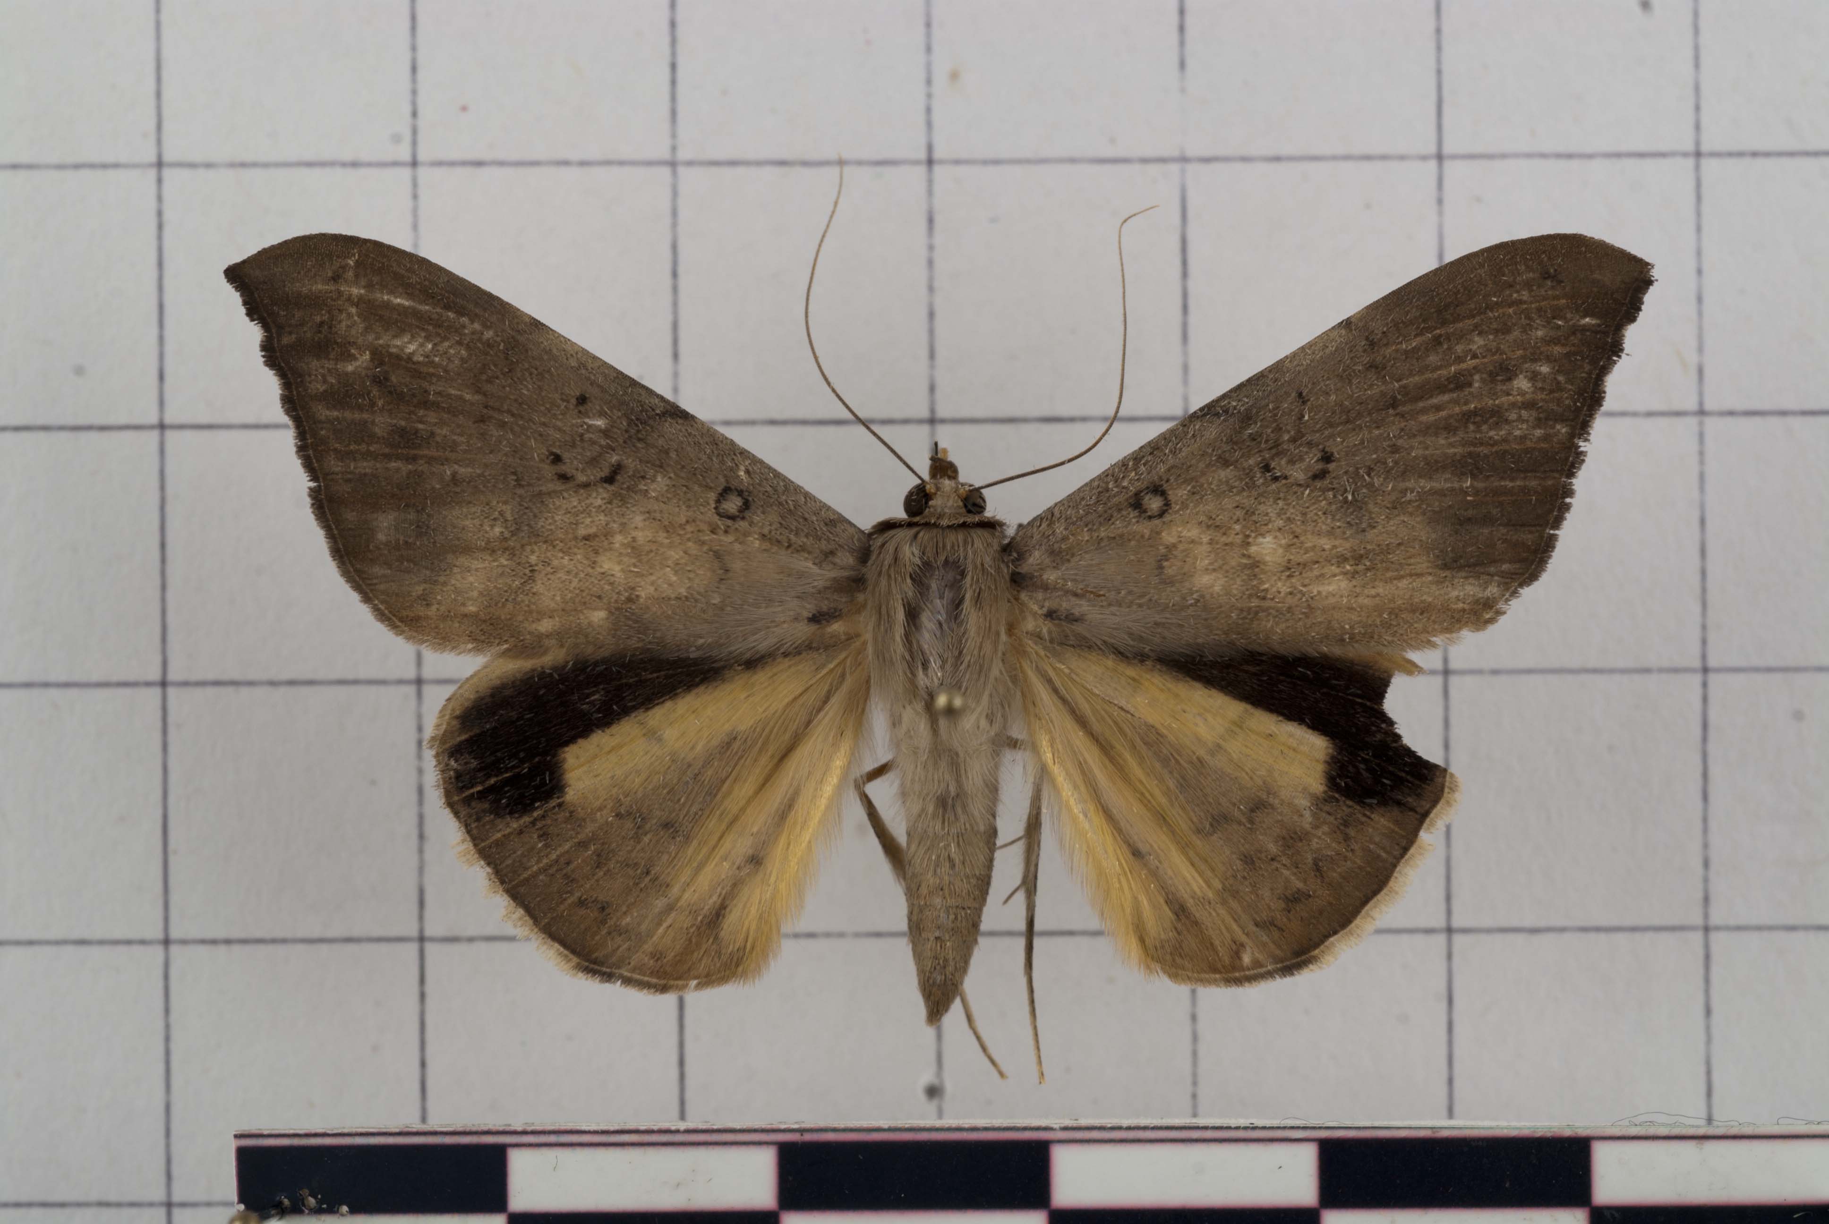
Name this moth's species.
Oxyodes scrobiculata
